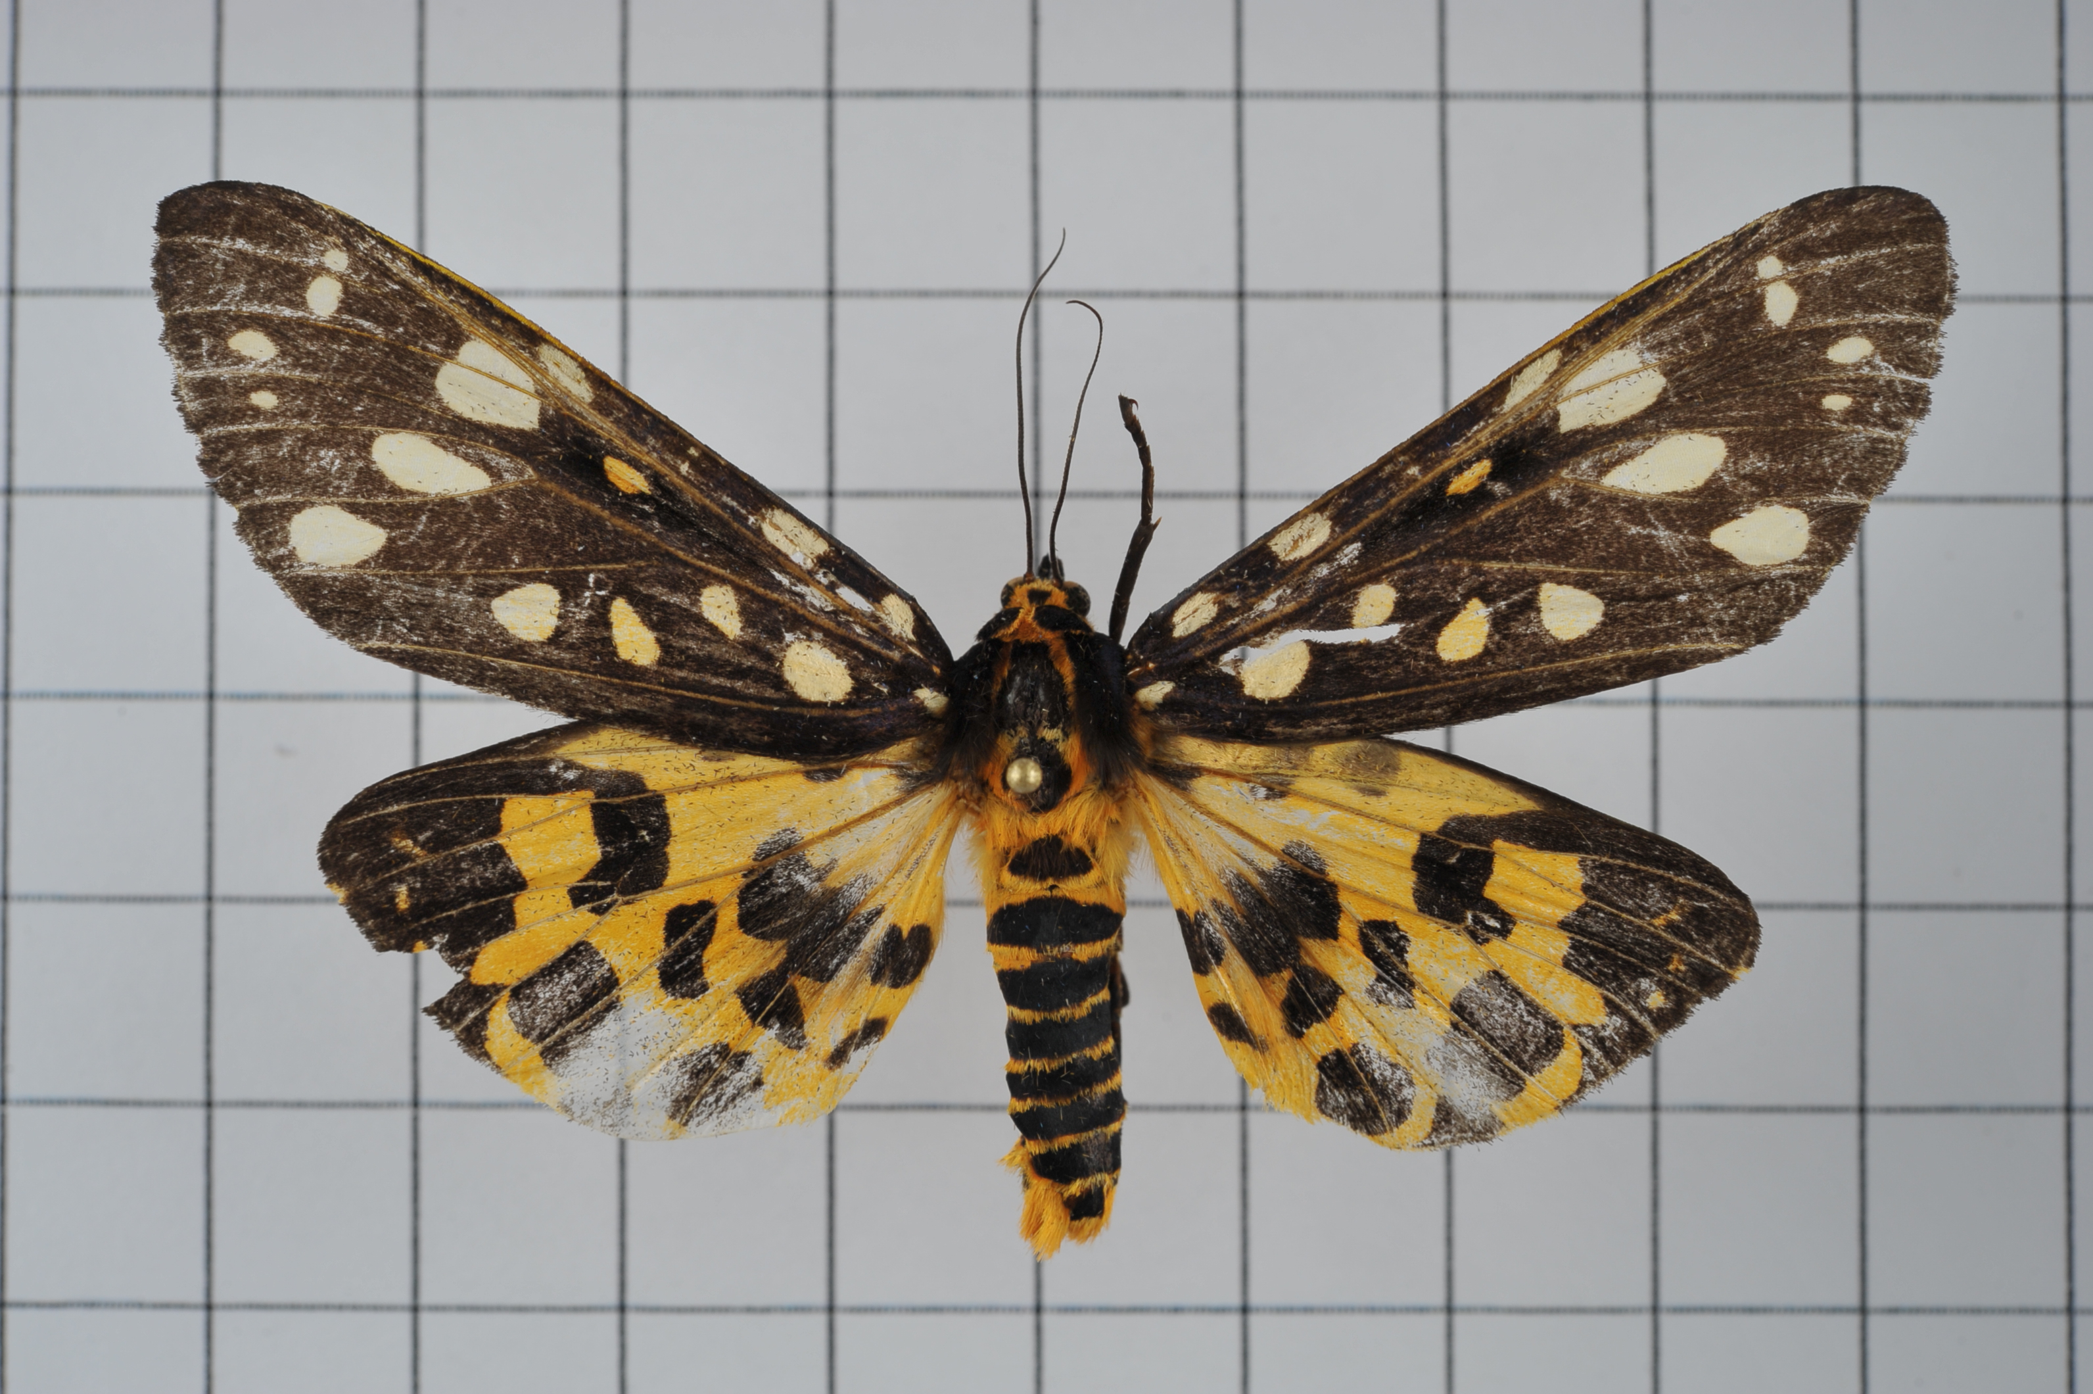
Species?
Aglaomorpha histrio formosana
